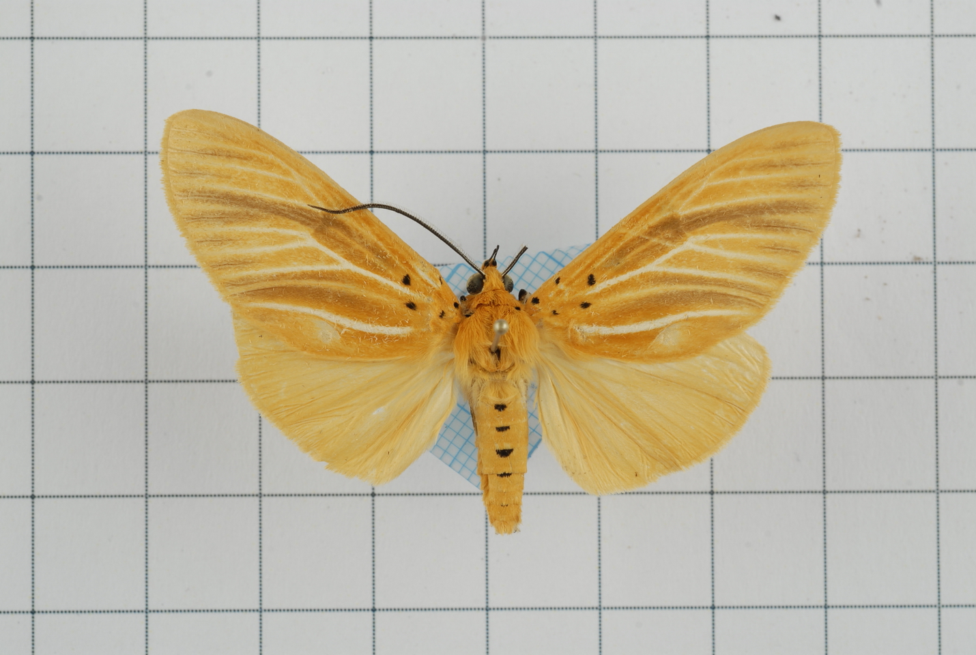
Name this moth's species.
Asota egens confinis
